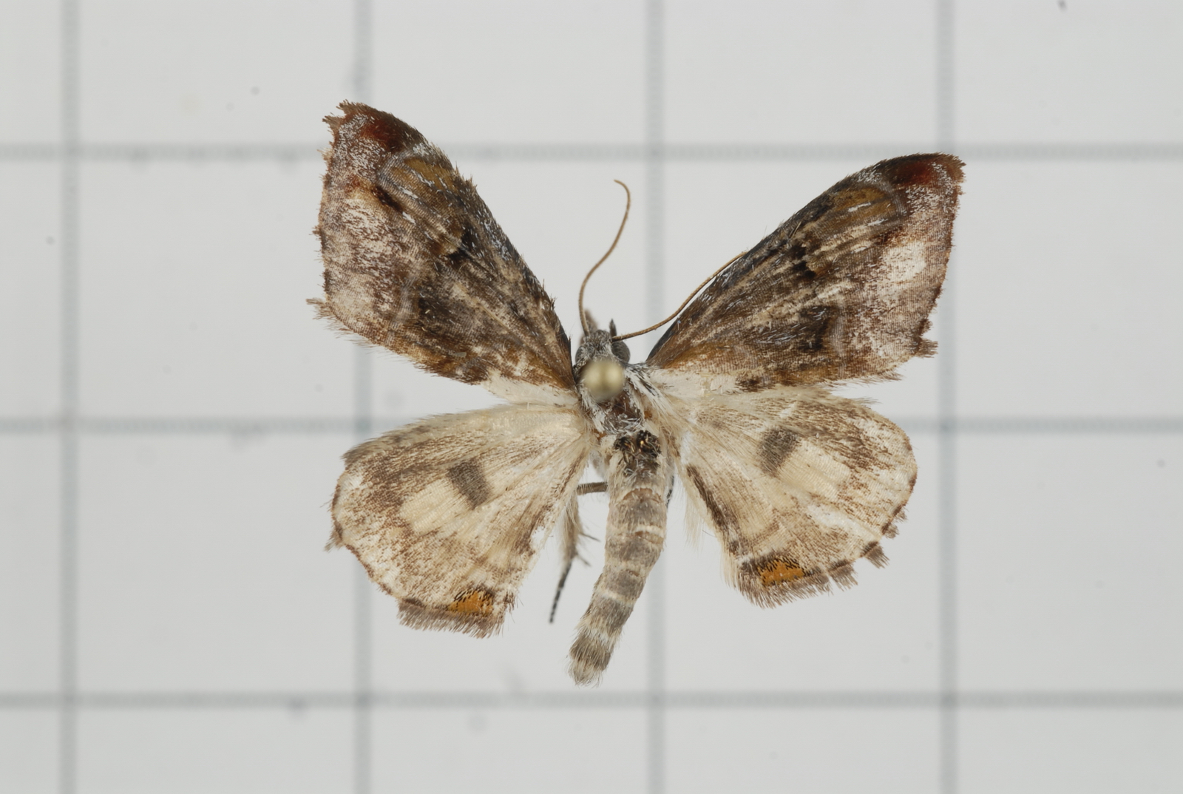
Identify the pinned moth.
Protoseudyra picta
